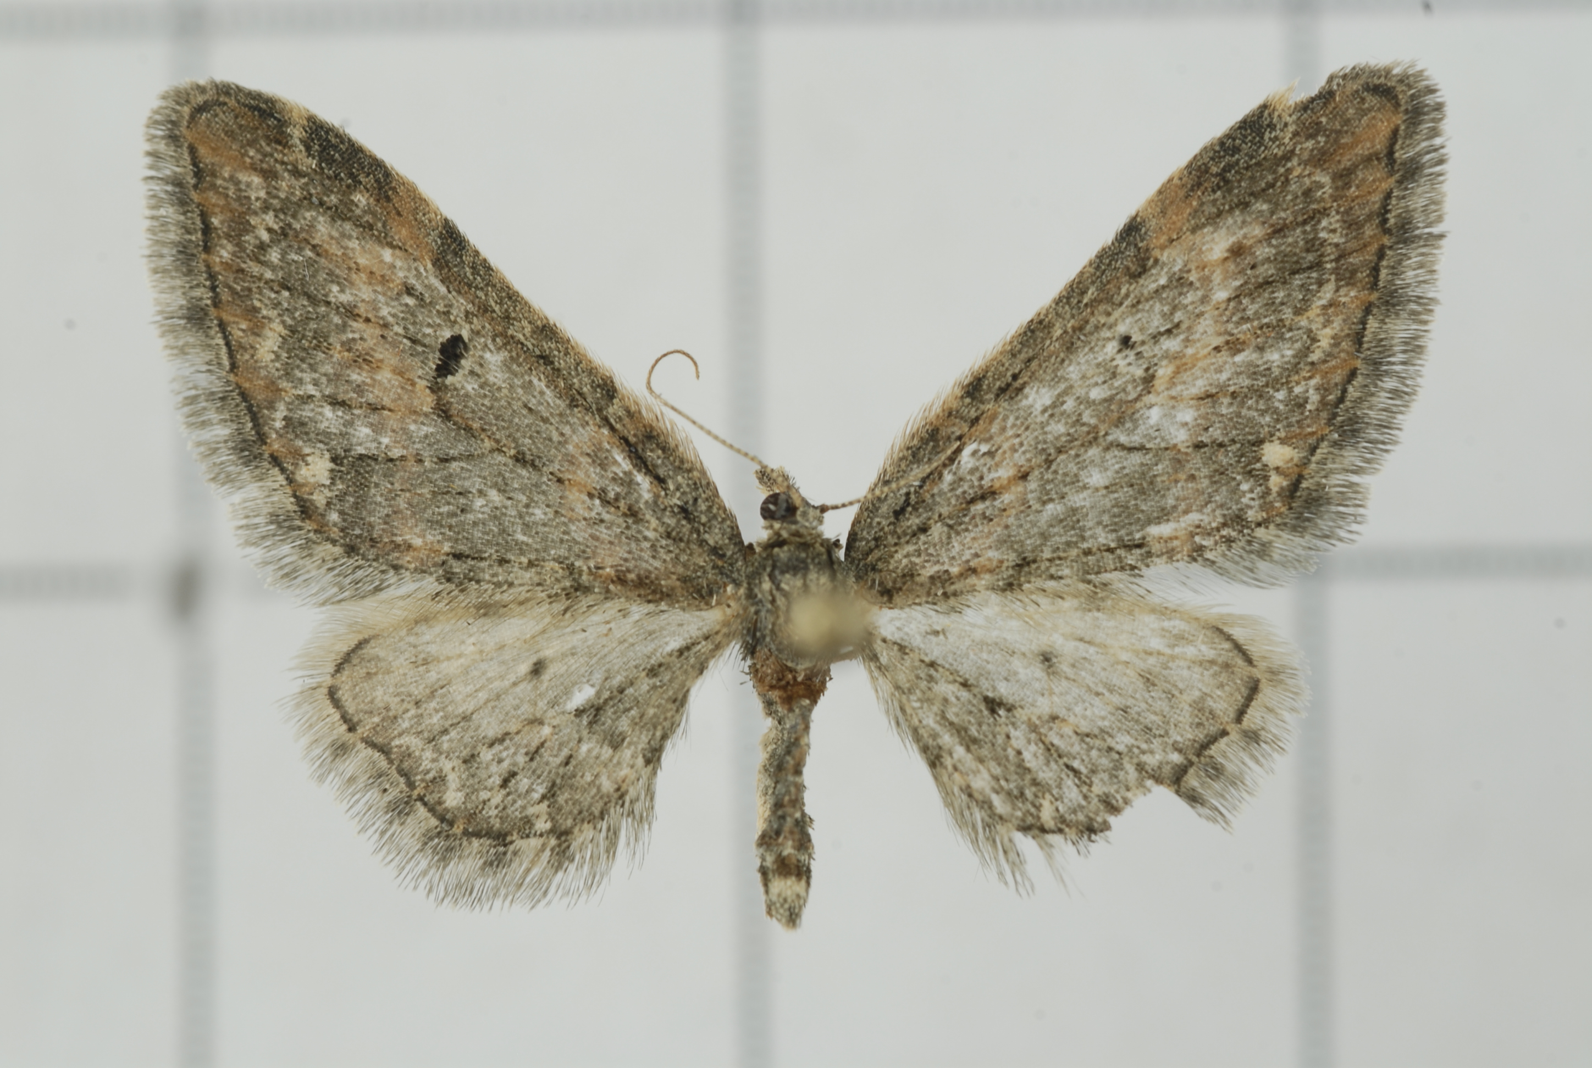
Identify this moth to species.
Eupithecia concava
